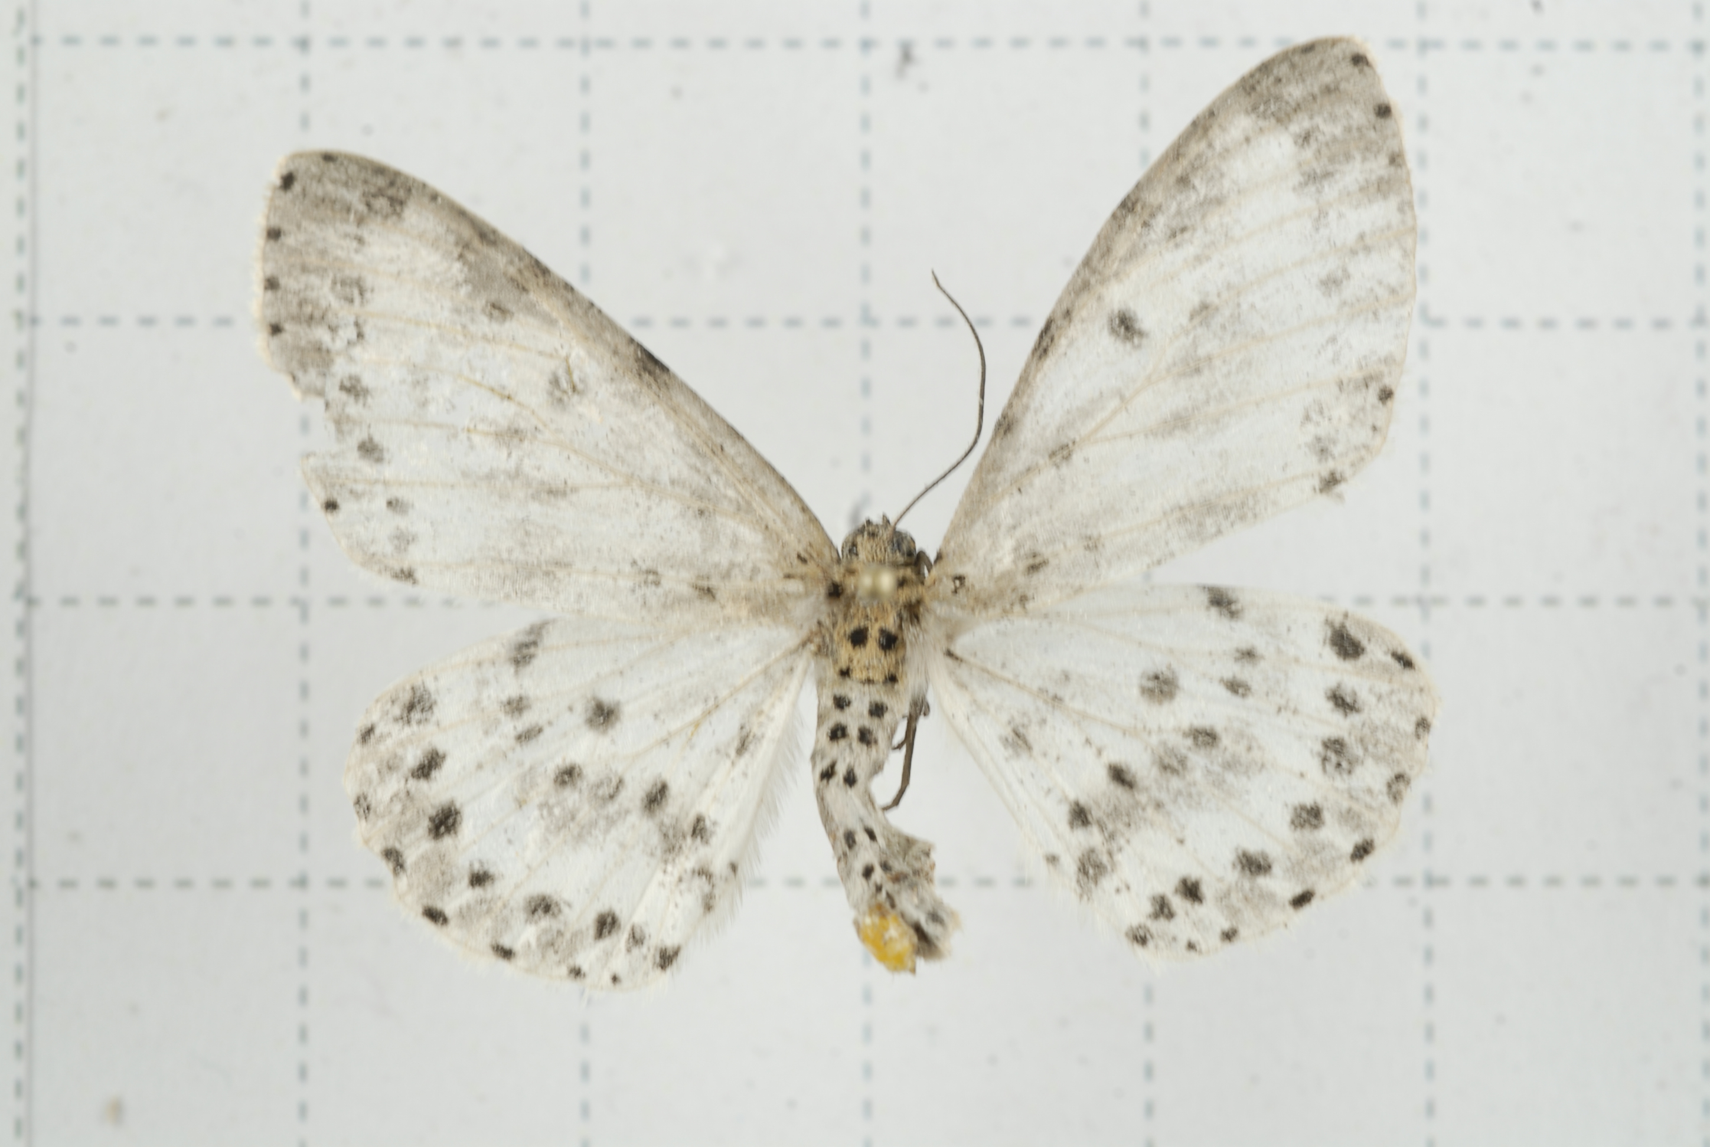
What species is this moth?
Percnia suffusa
